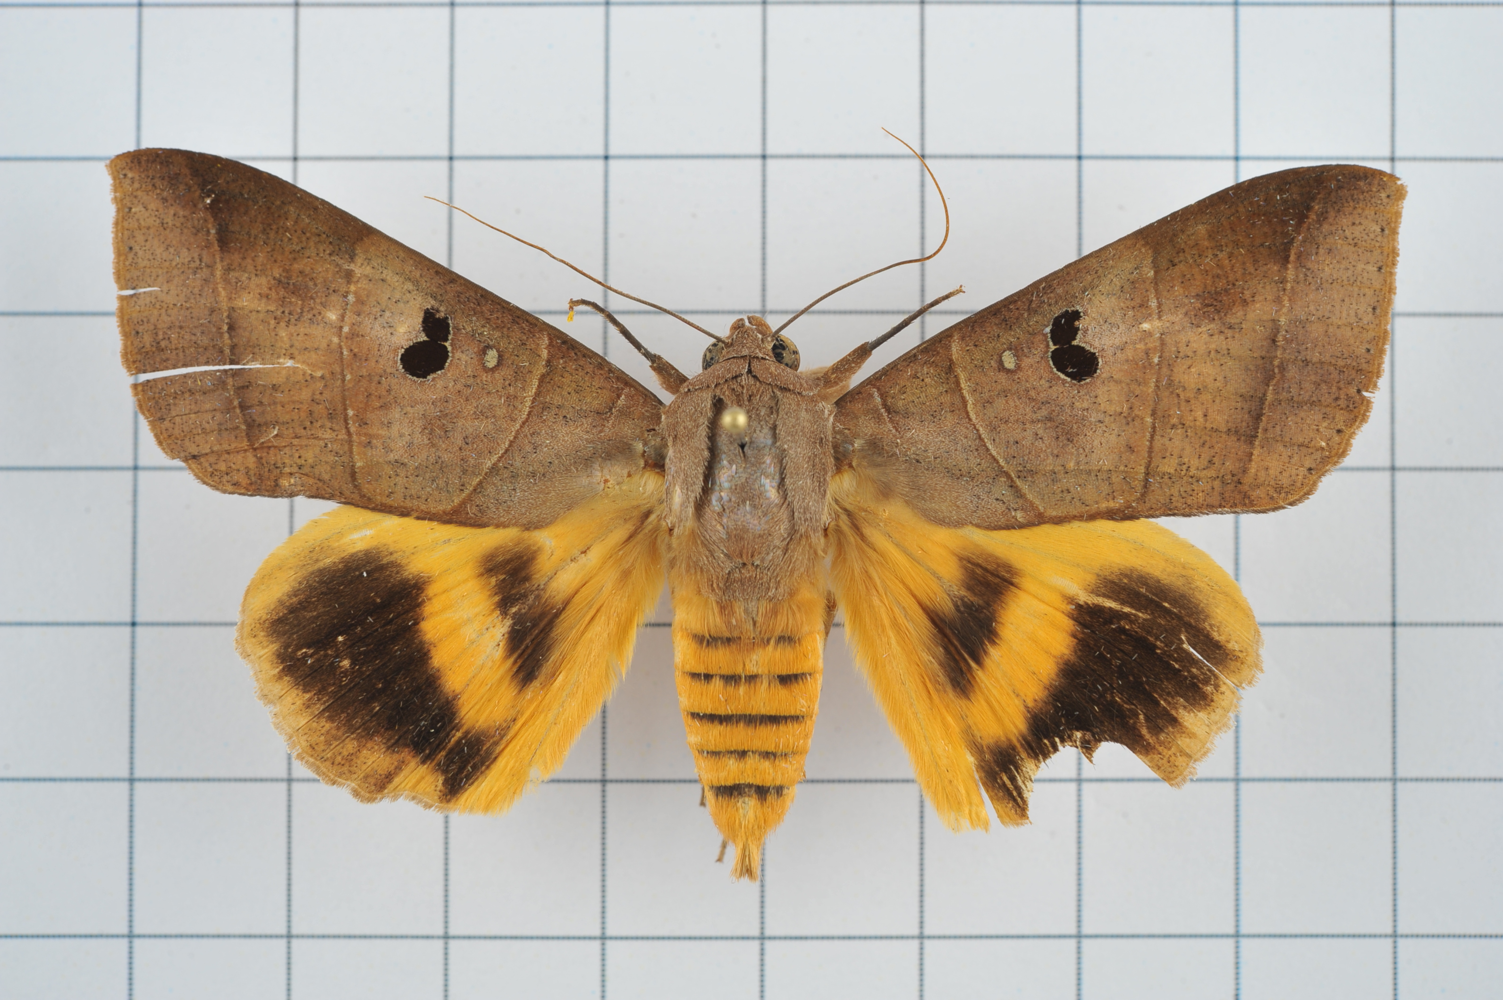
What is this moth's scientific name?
Thyas coronata
